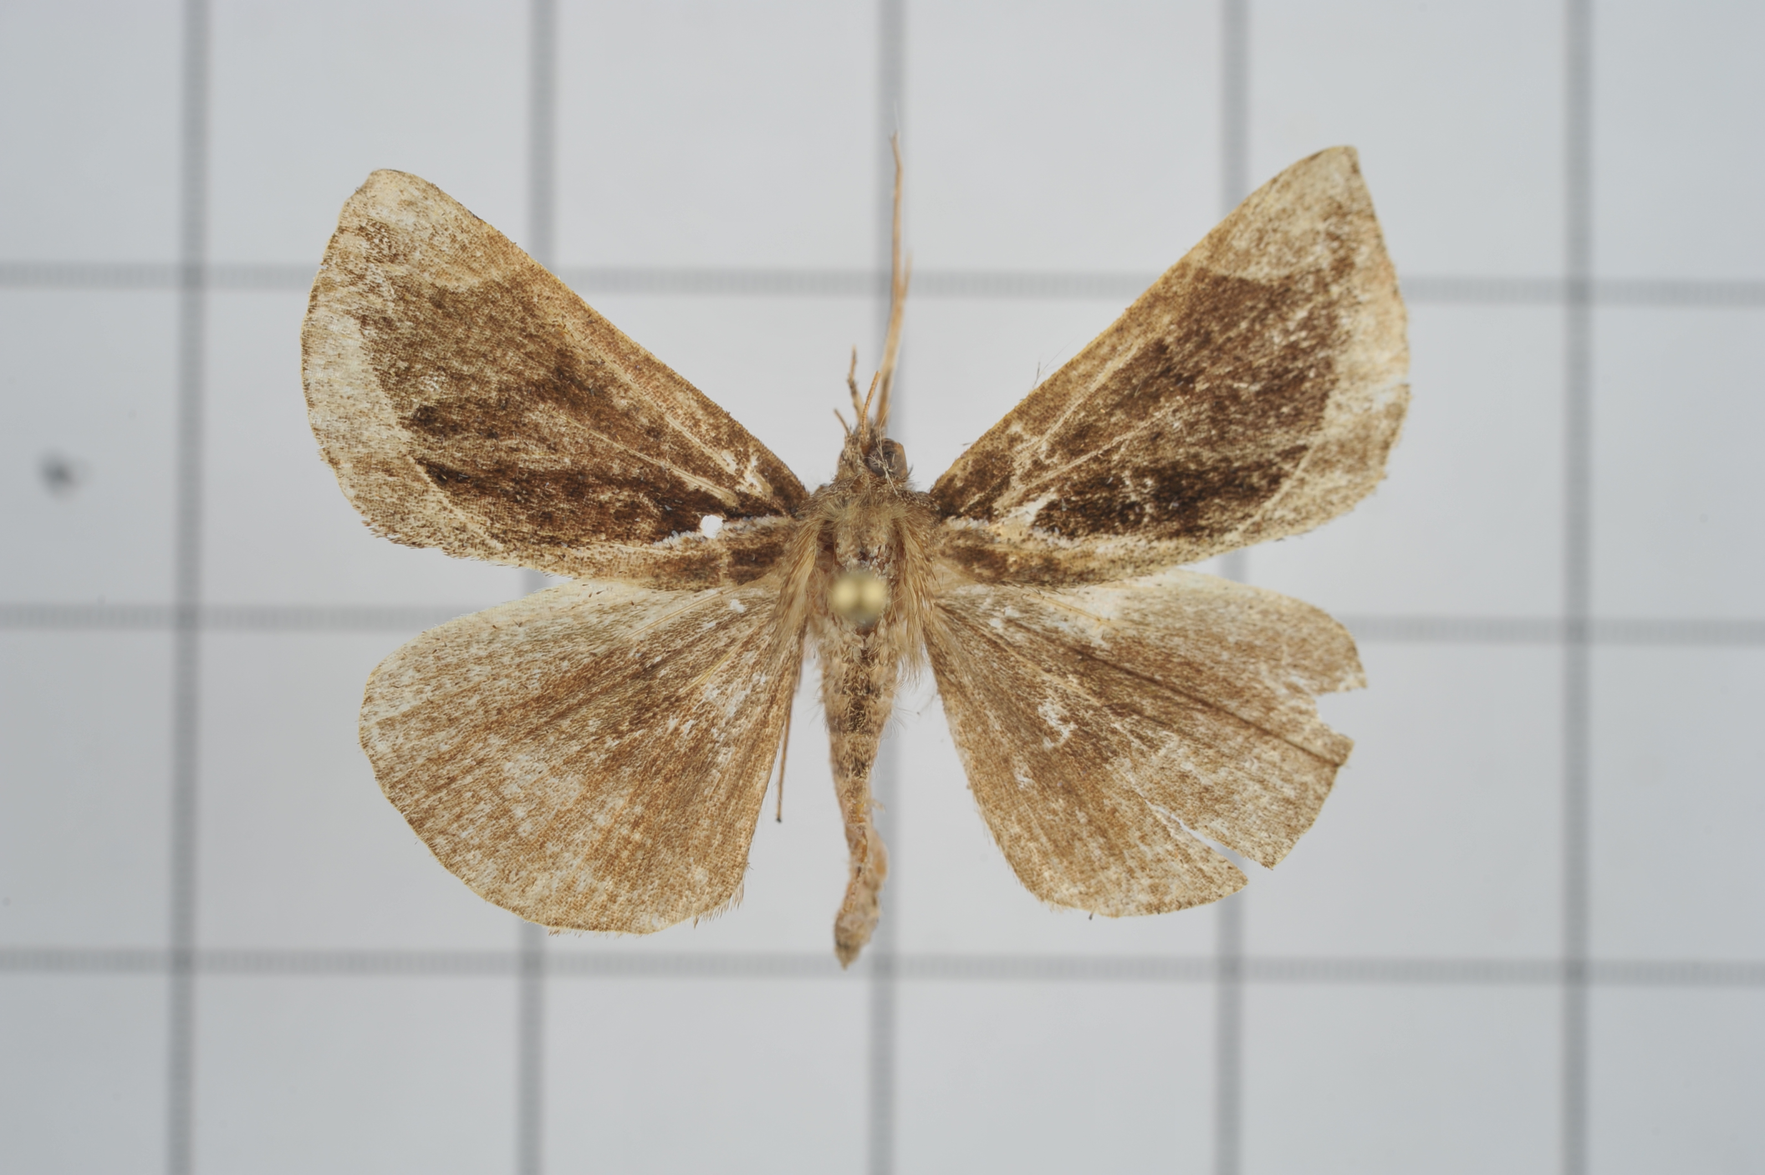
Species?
Hypena perspicua
